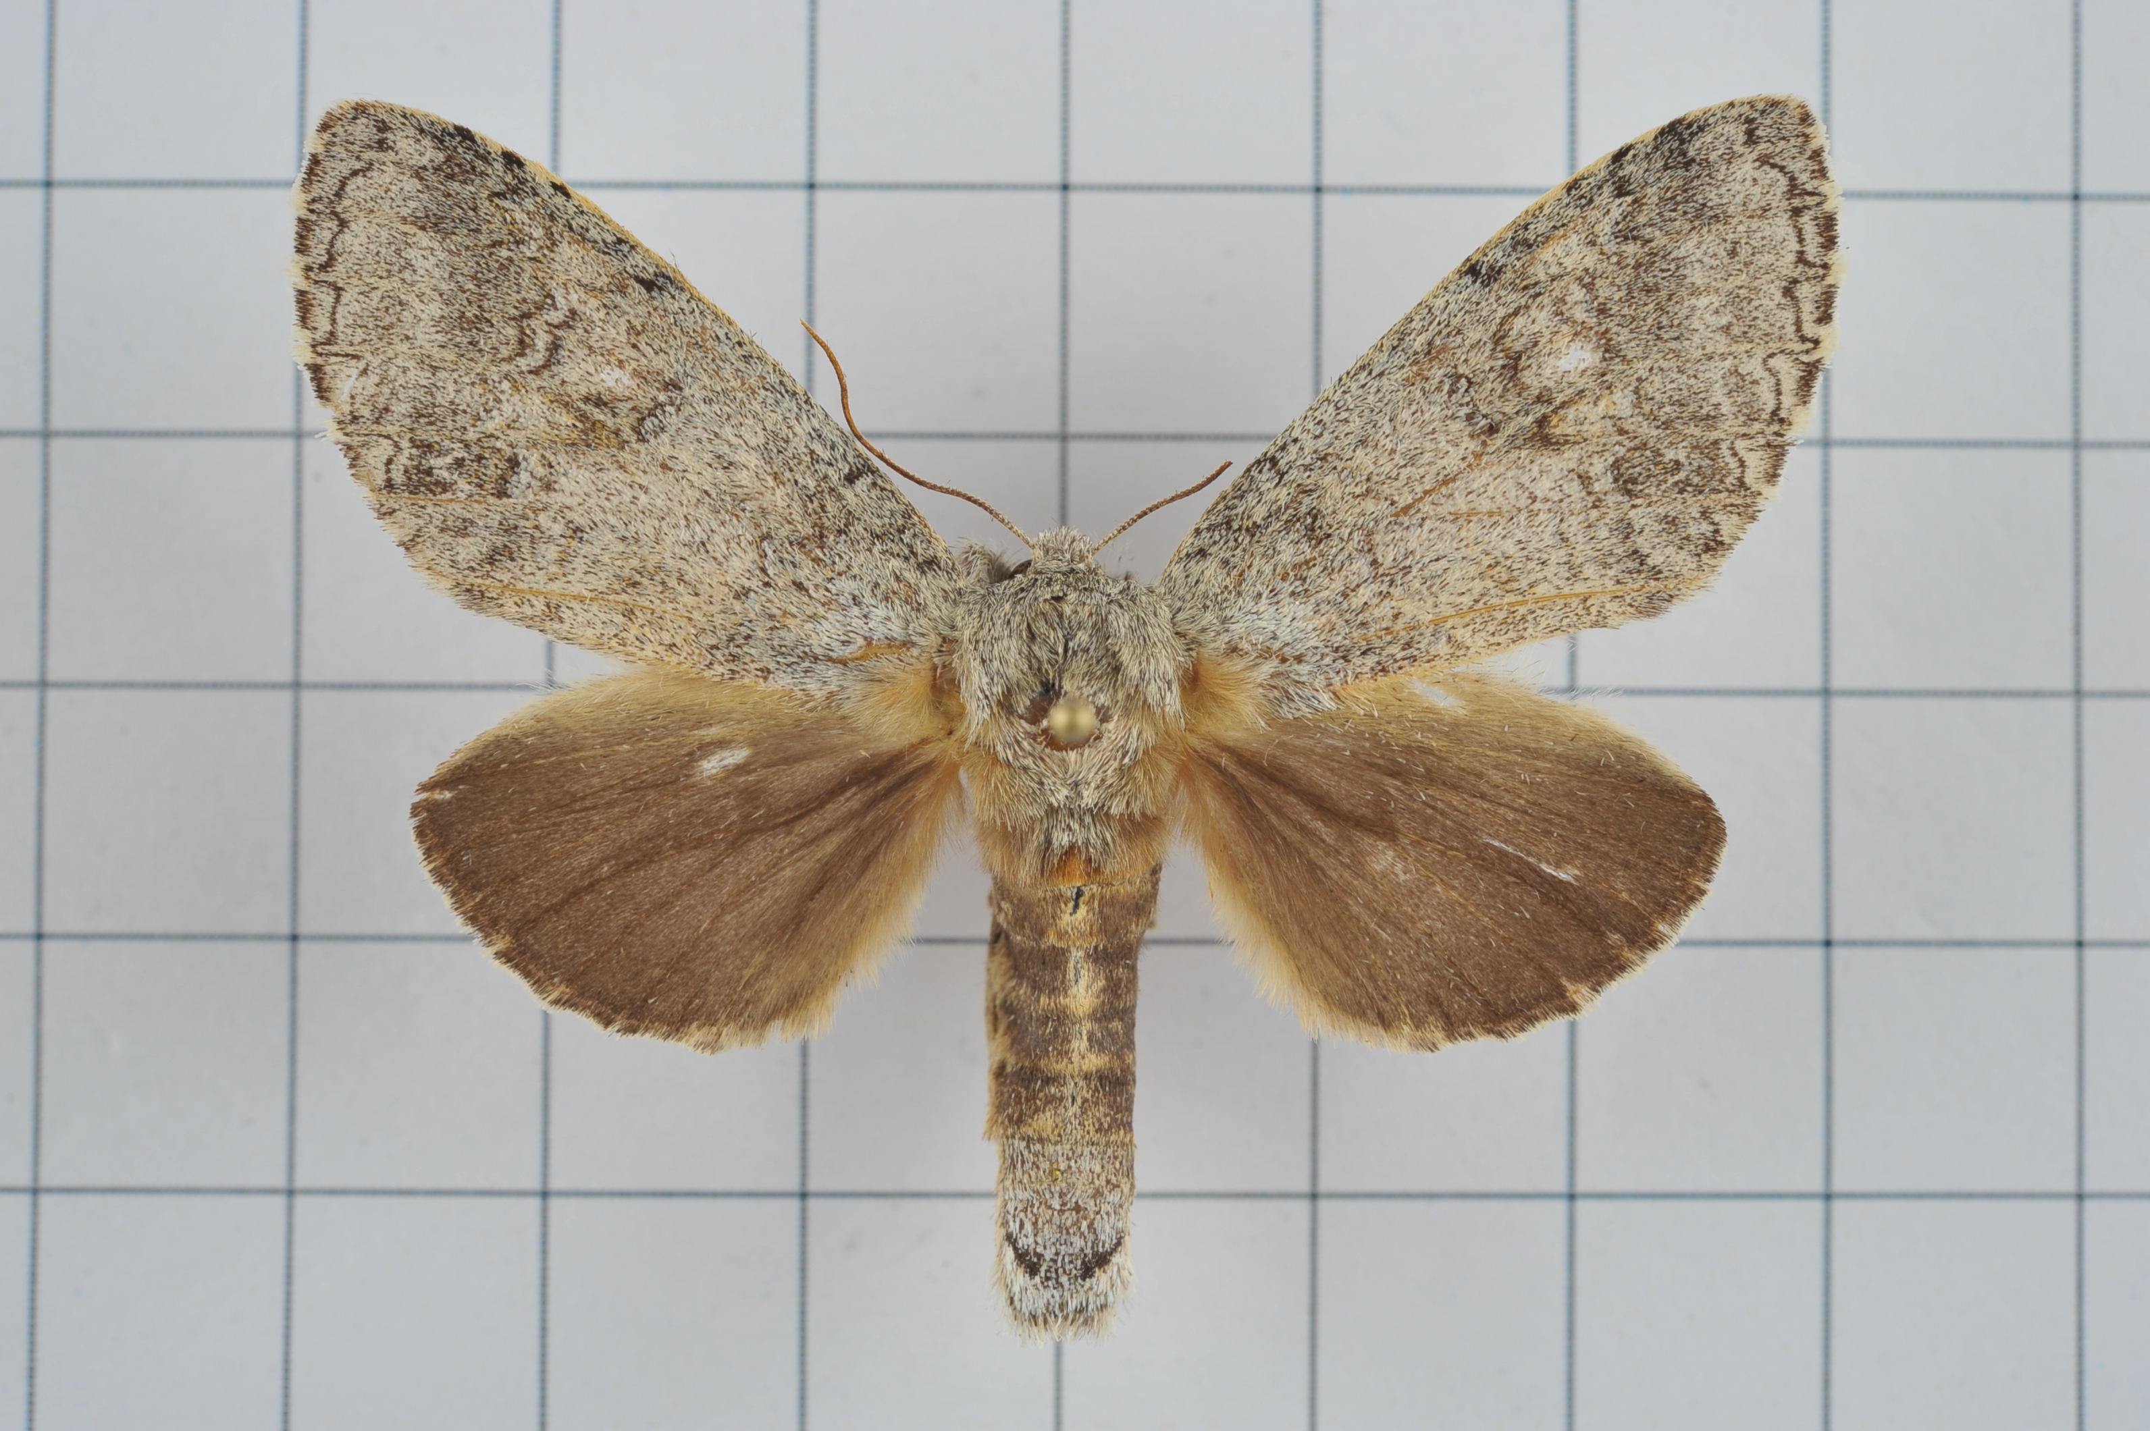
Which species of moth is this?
Mesophalera sigmata
